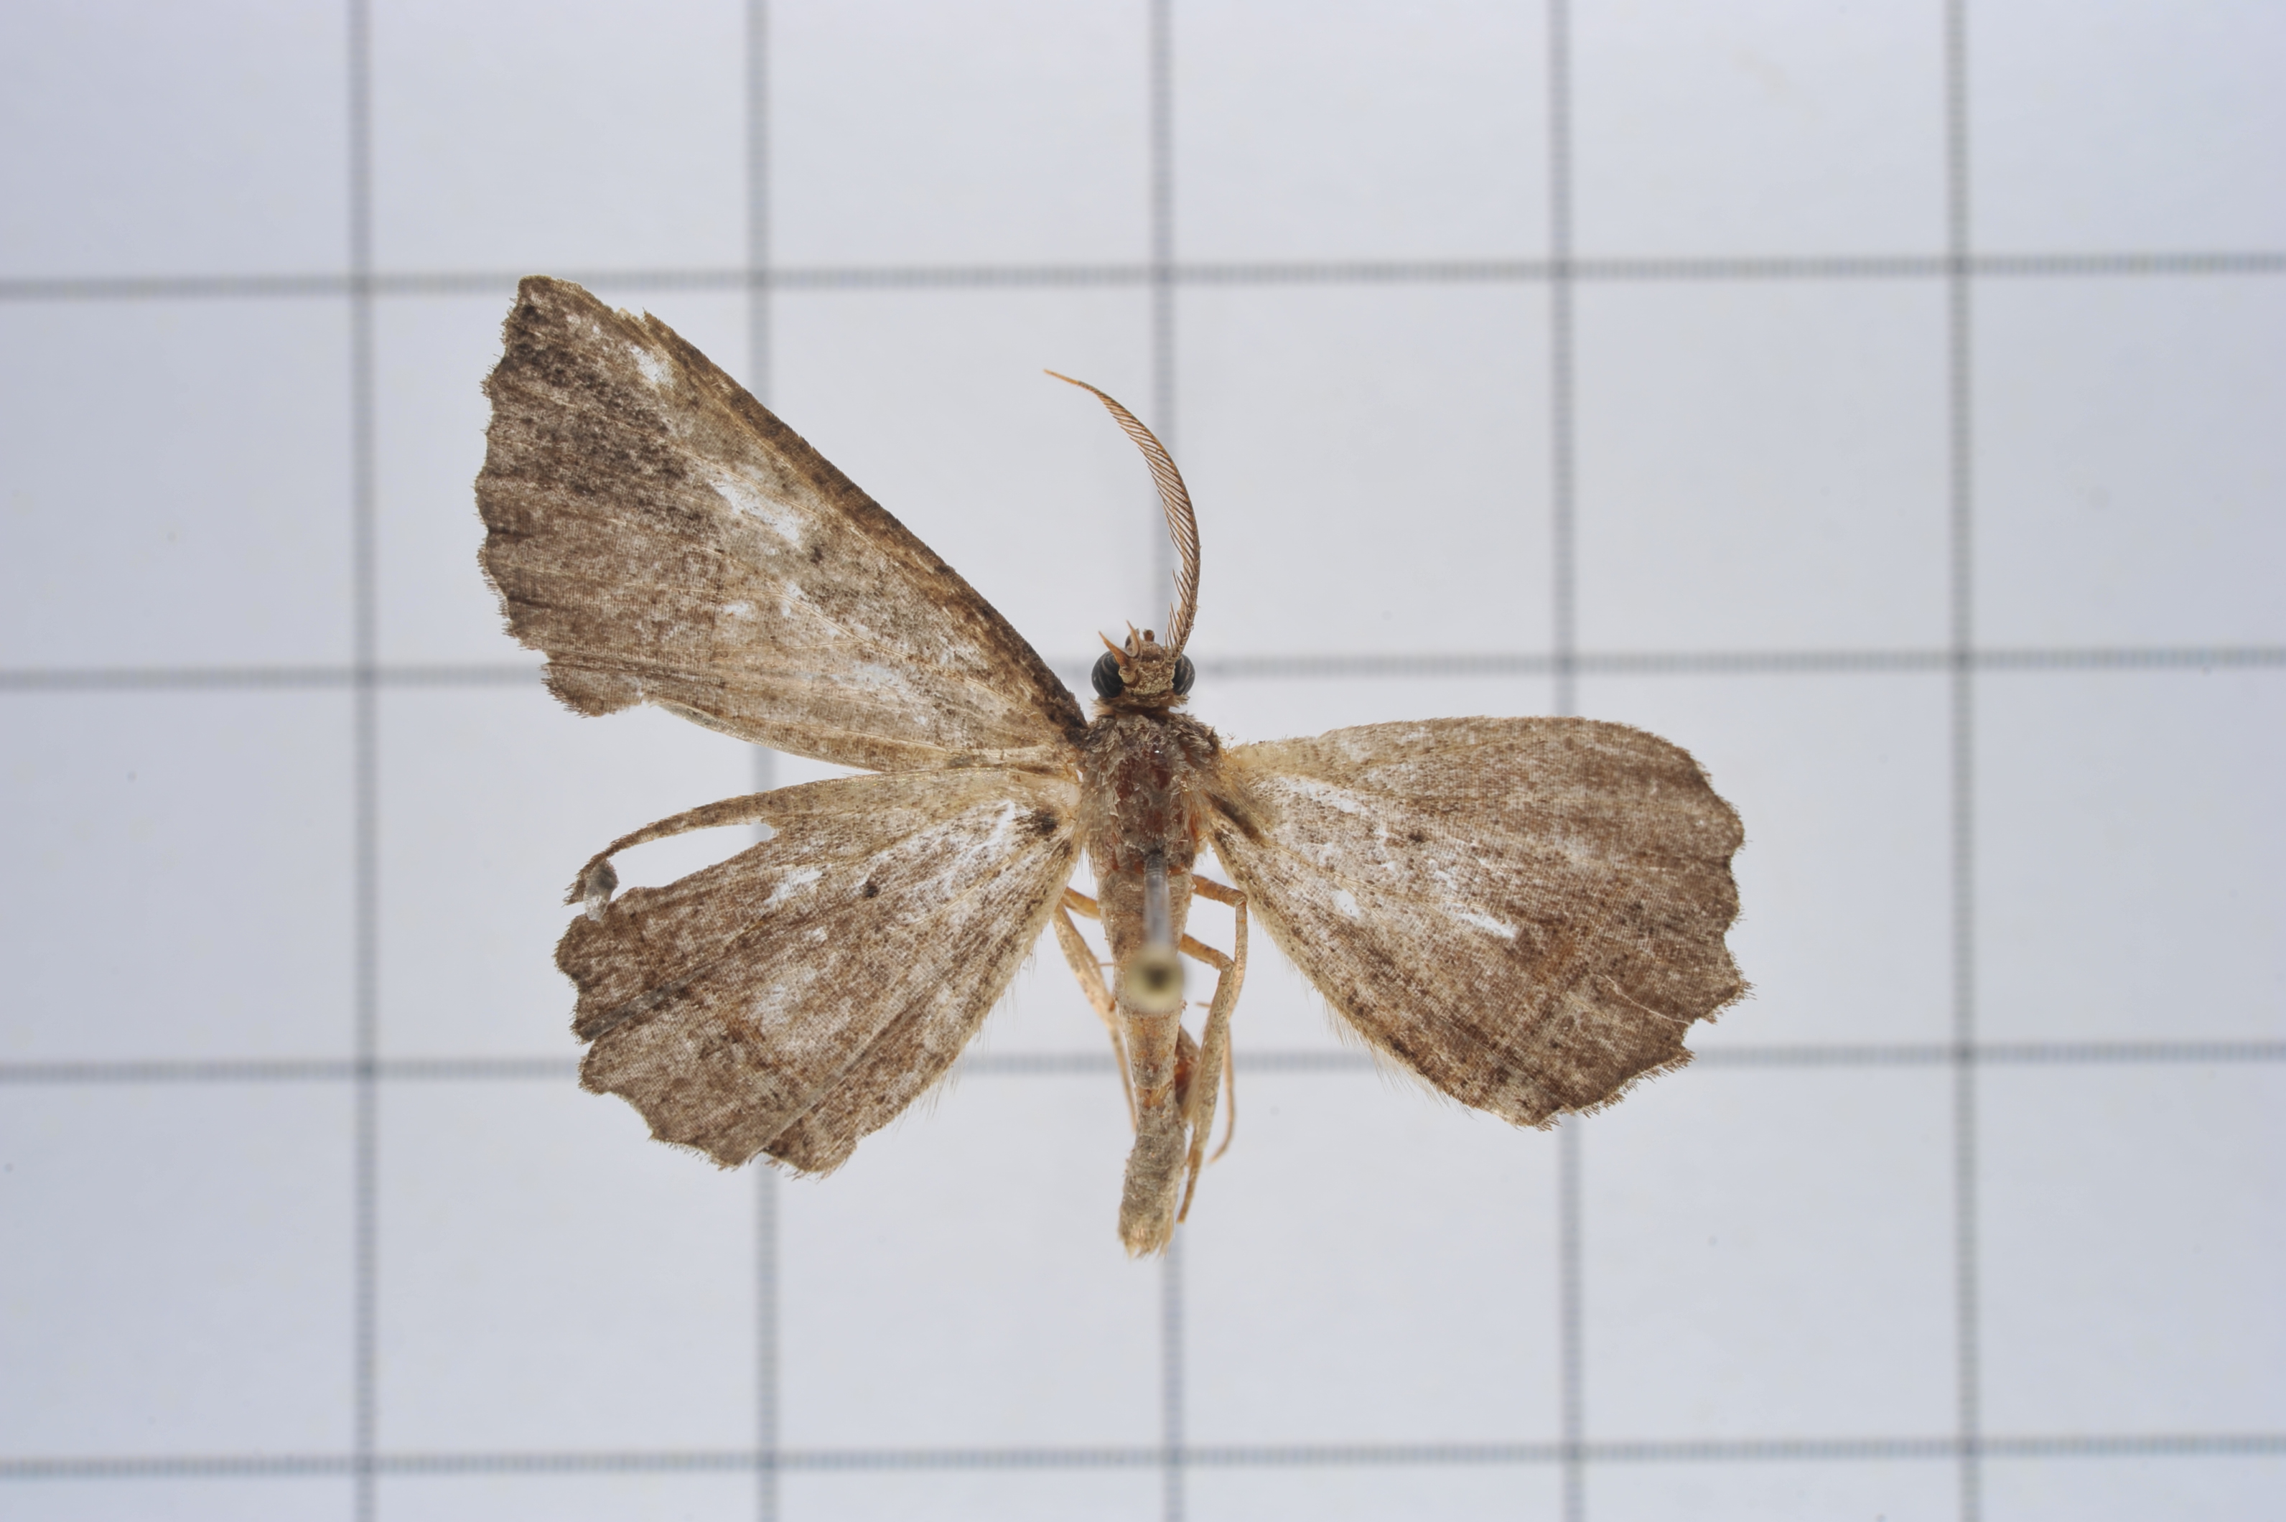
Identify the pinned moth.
Menophra taiwana
